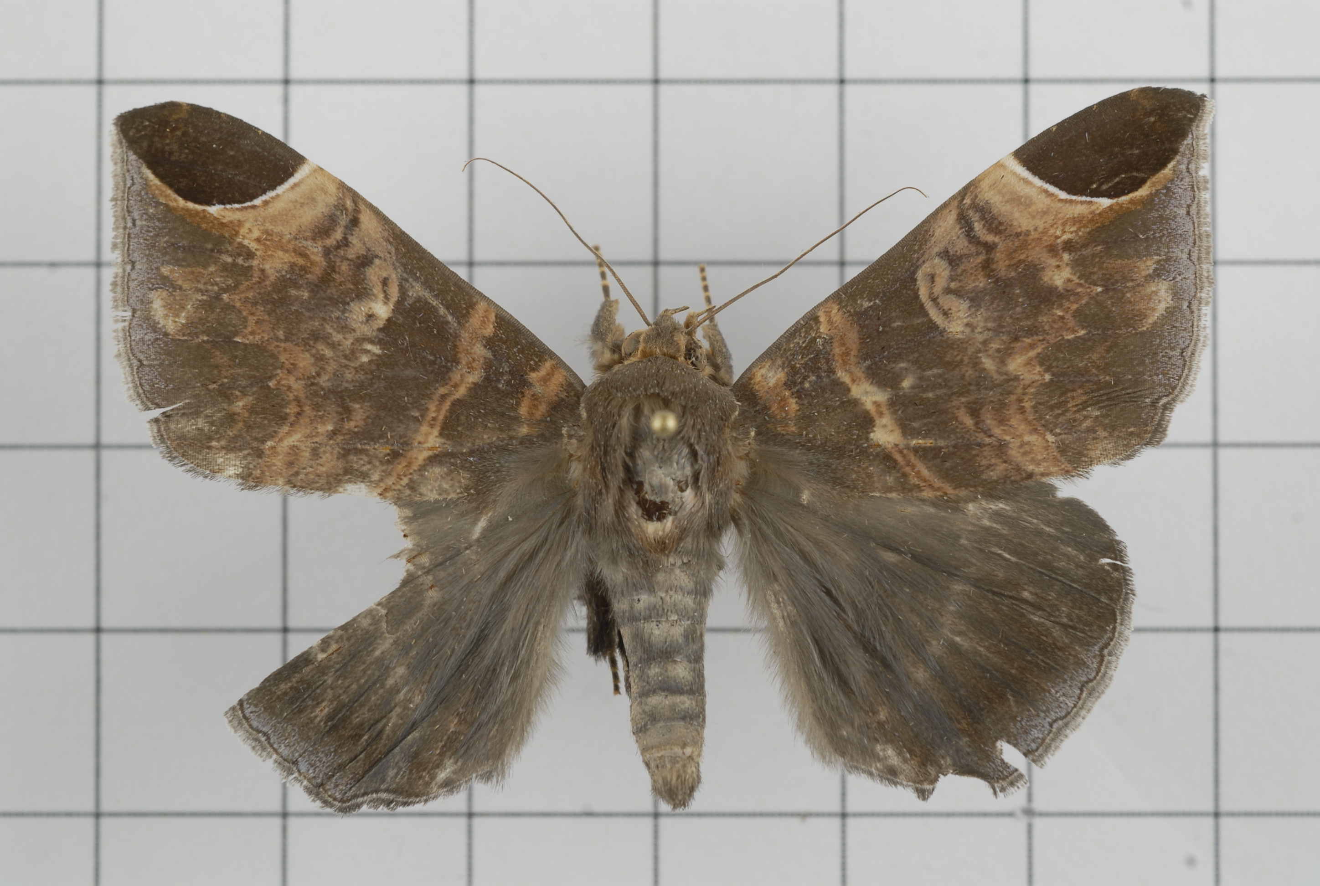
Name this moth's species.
Pindara illibata
